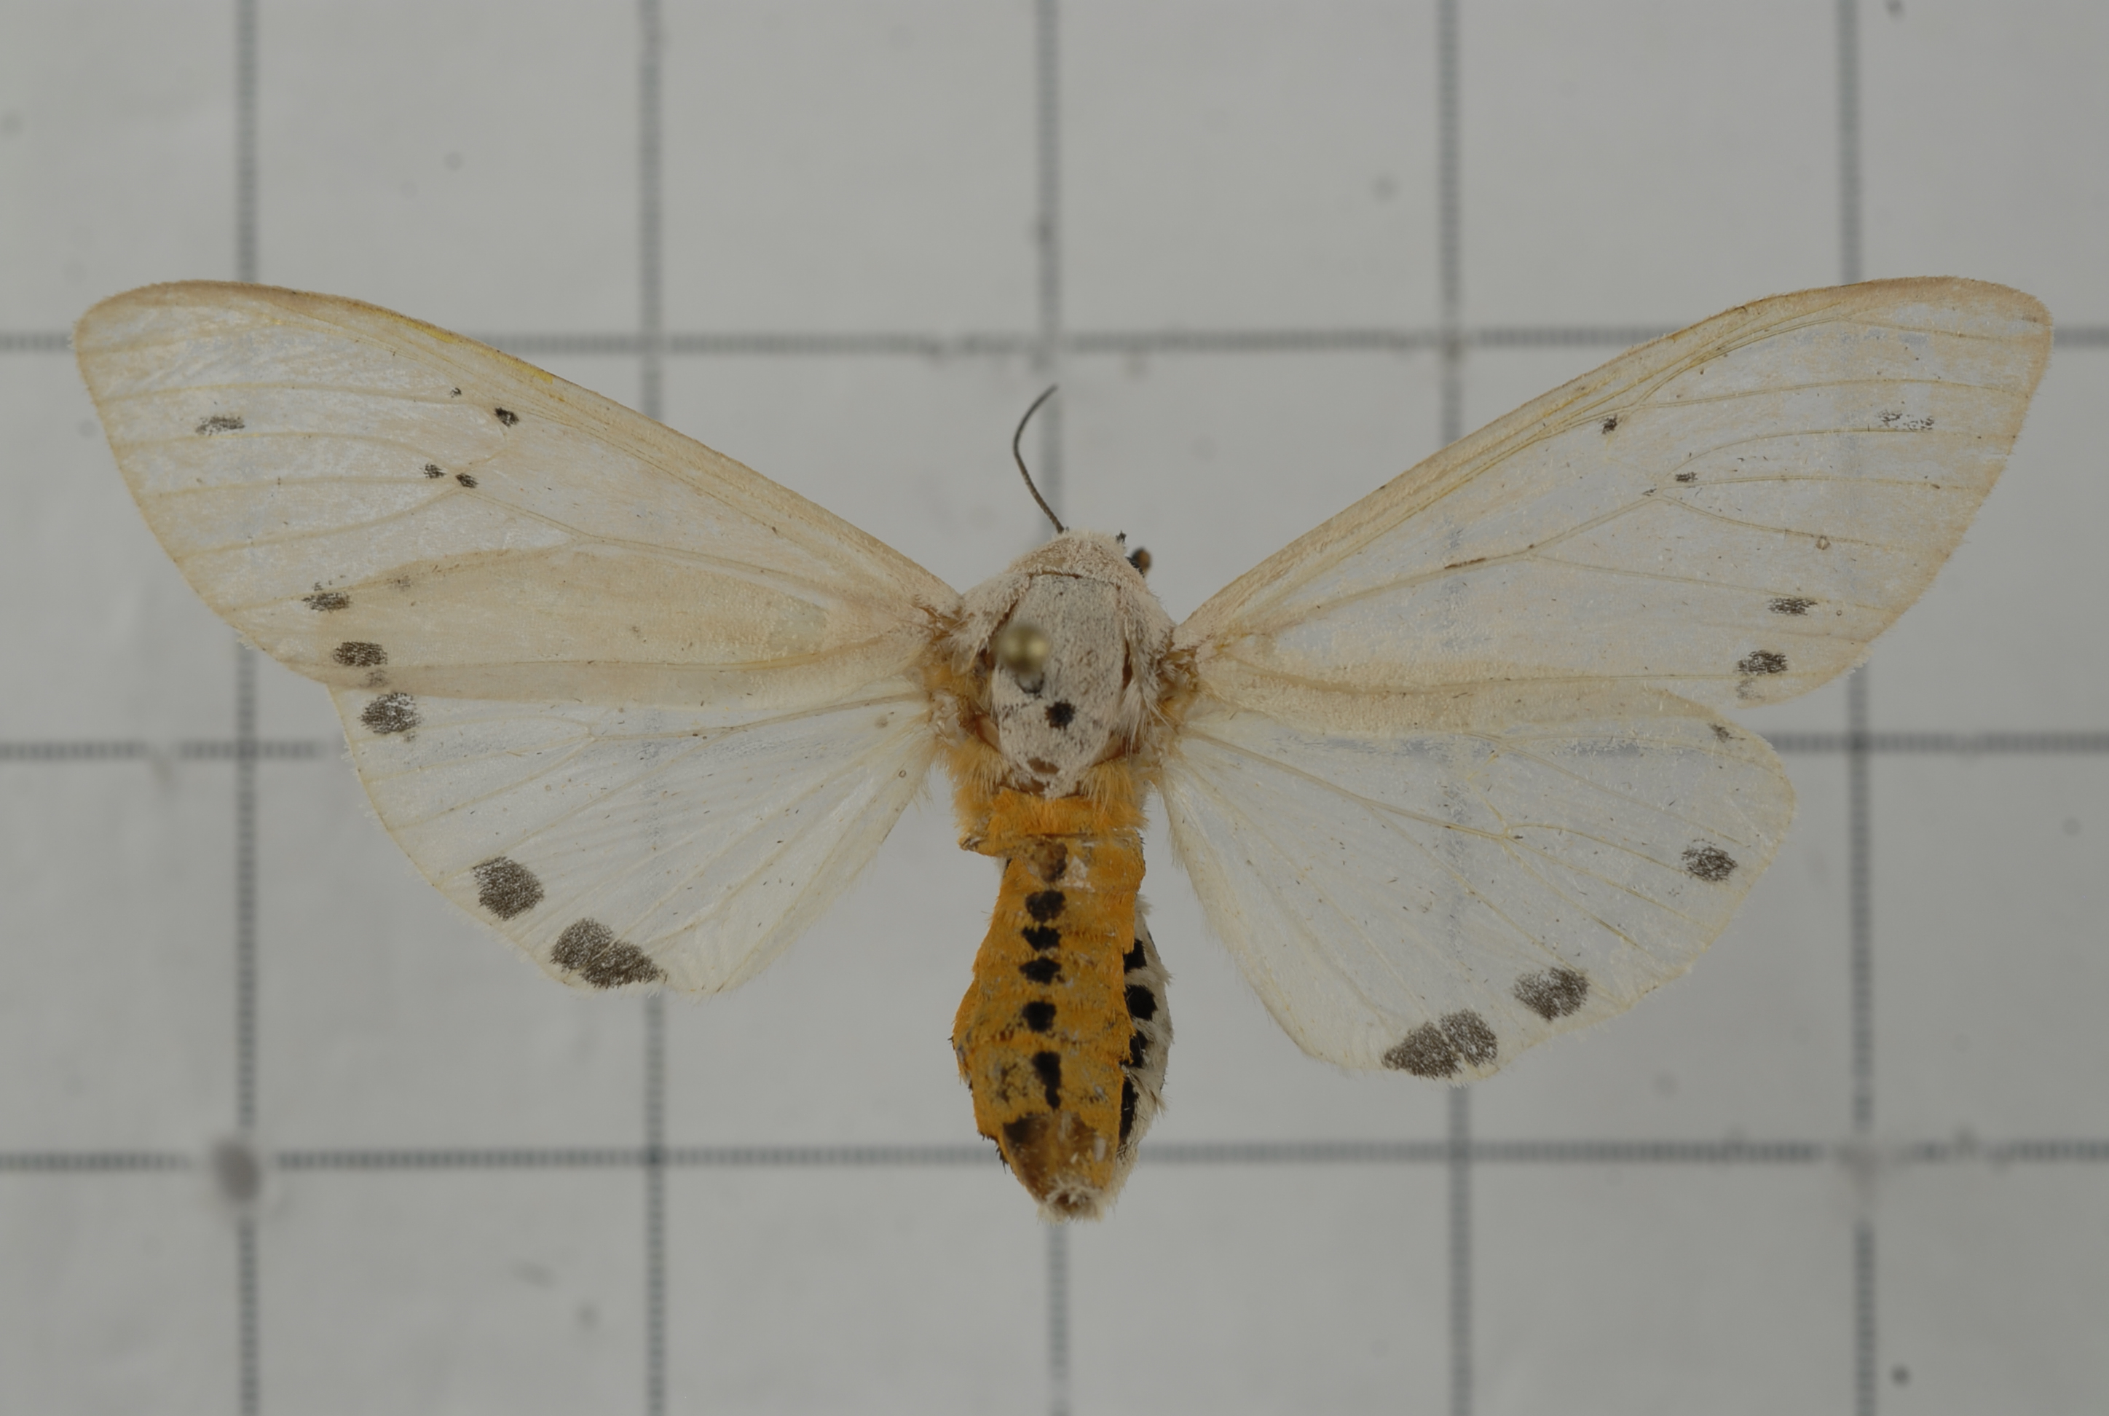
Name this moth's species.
Creatonotos transiens koni
